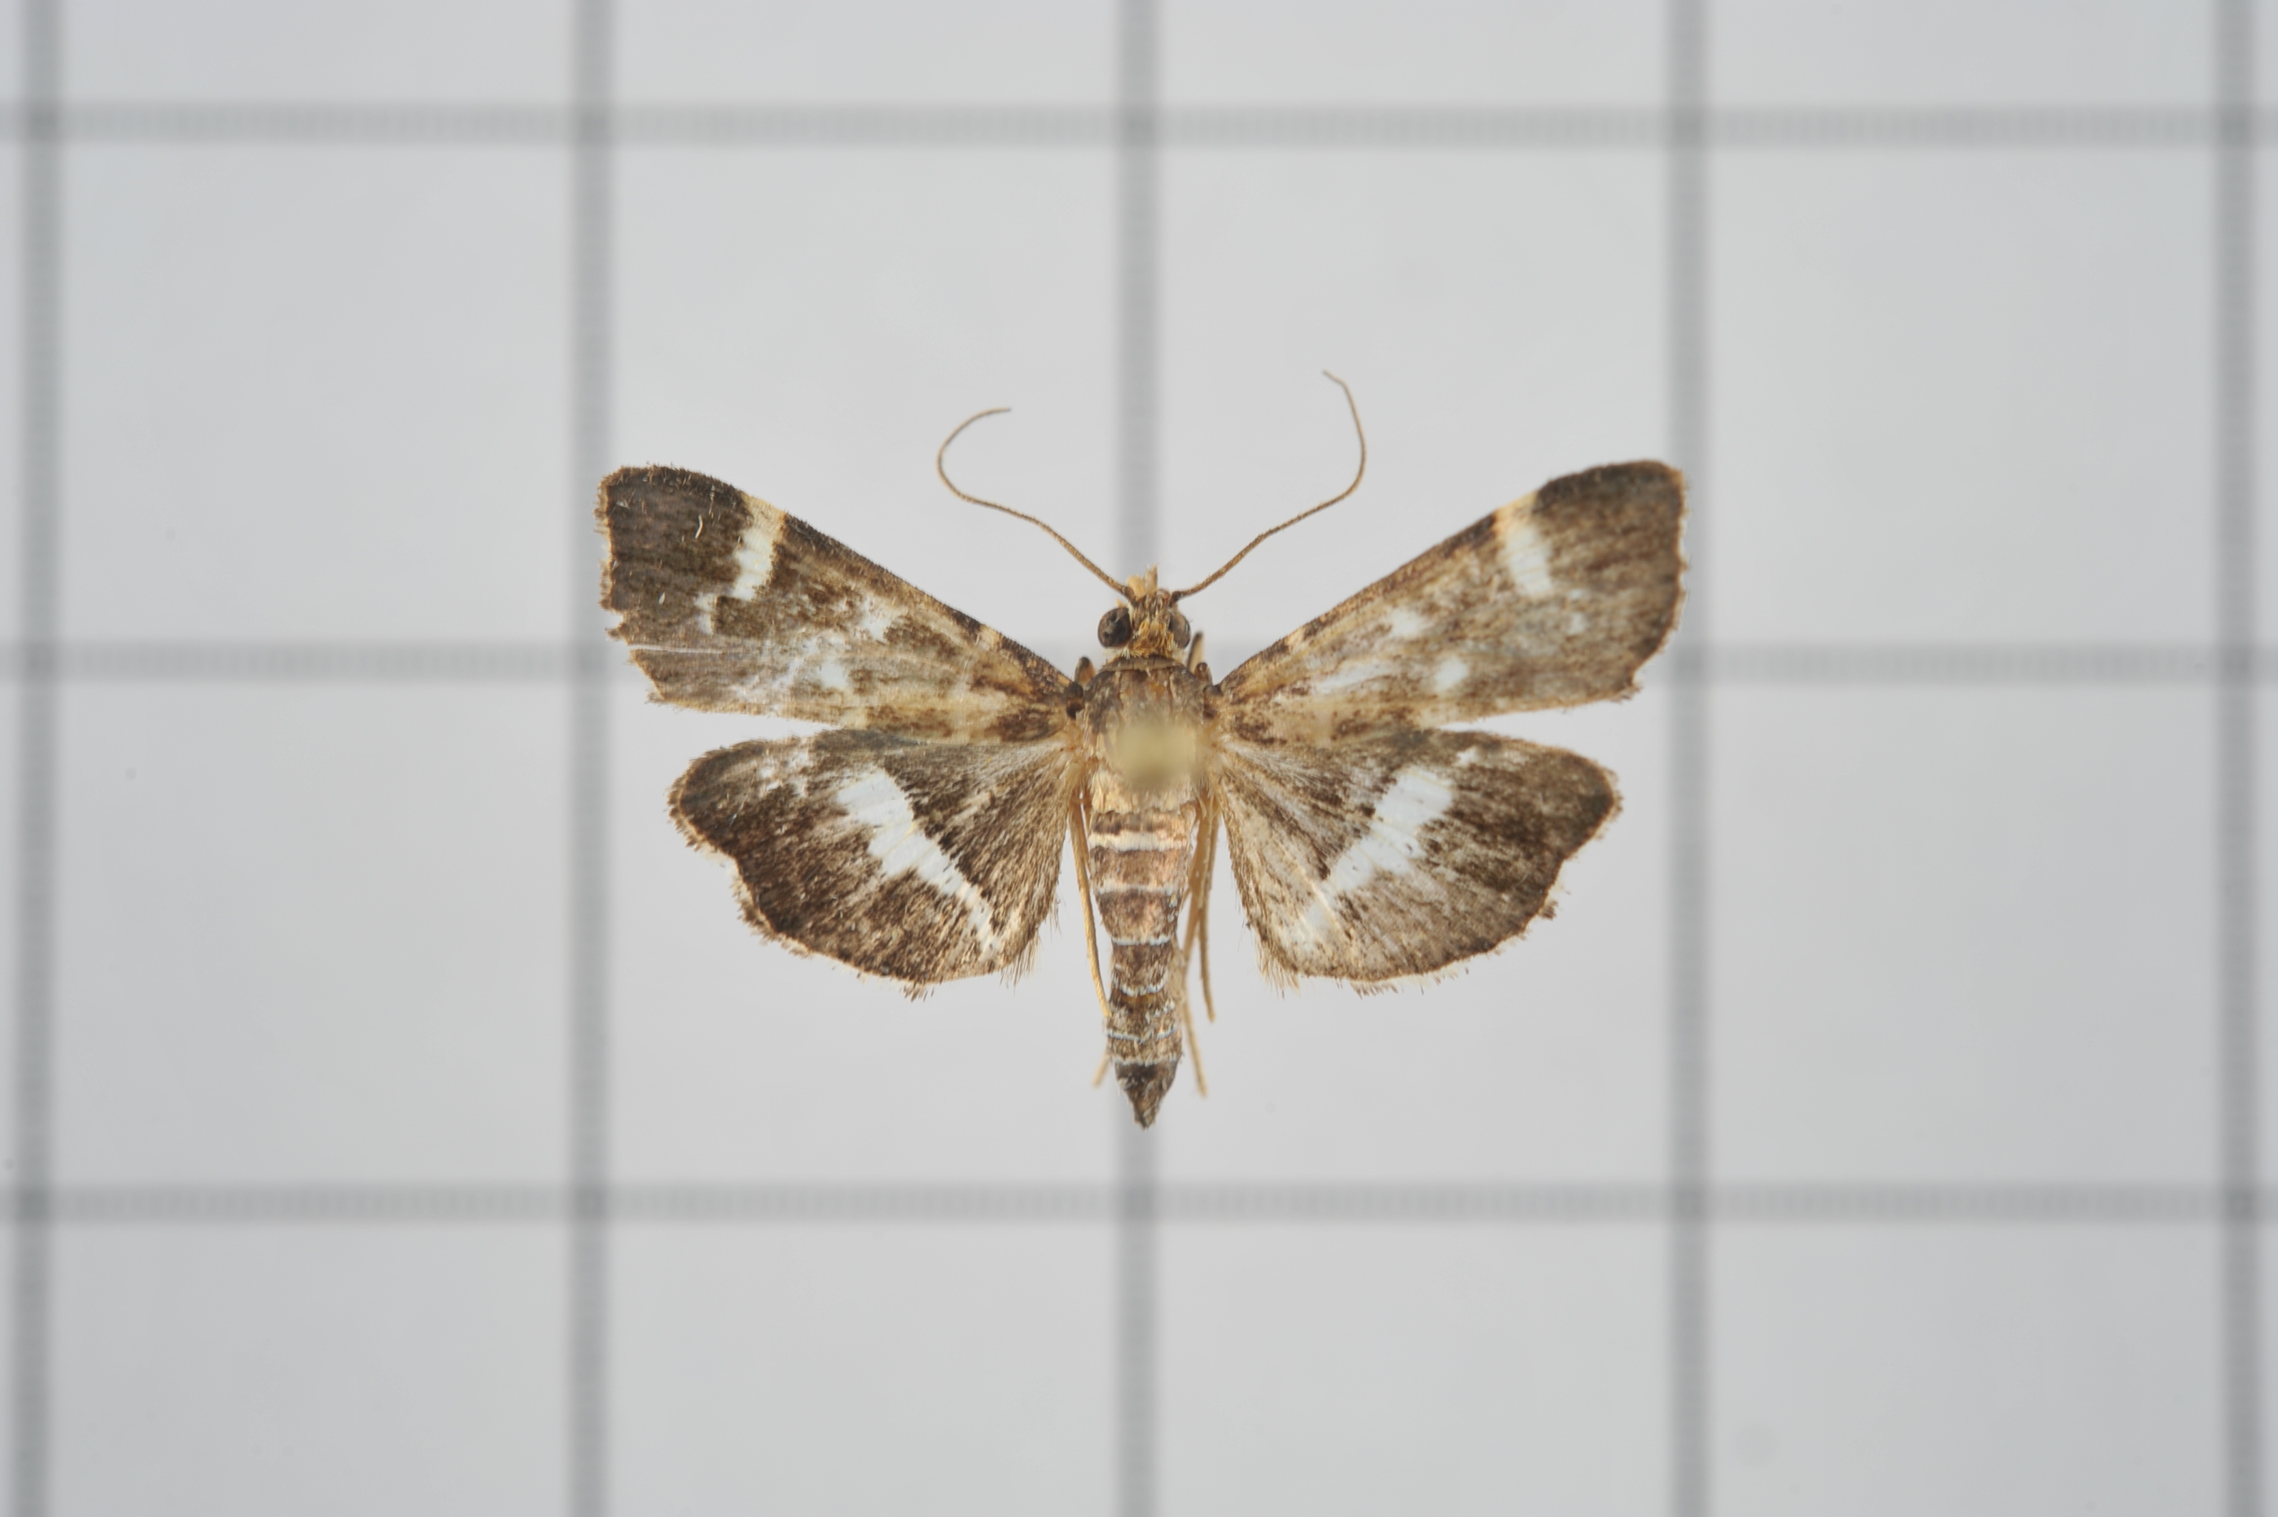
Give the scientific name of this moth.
Hymenia perspectalis
